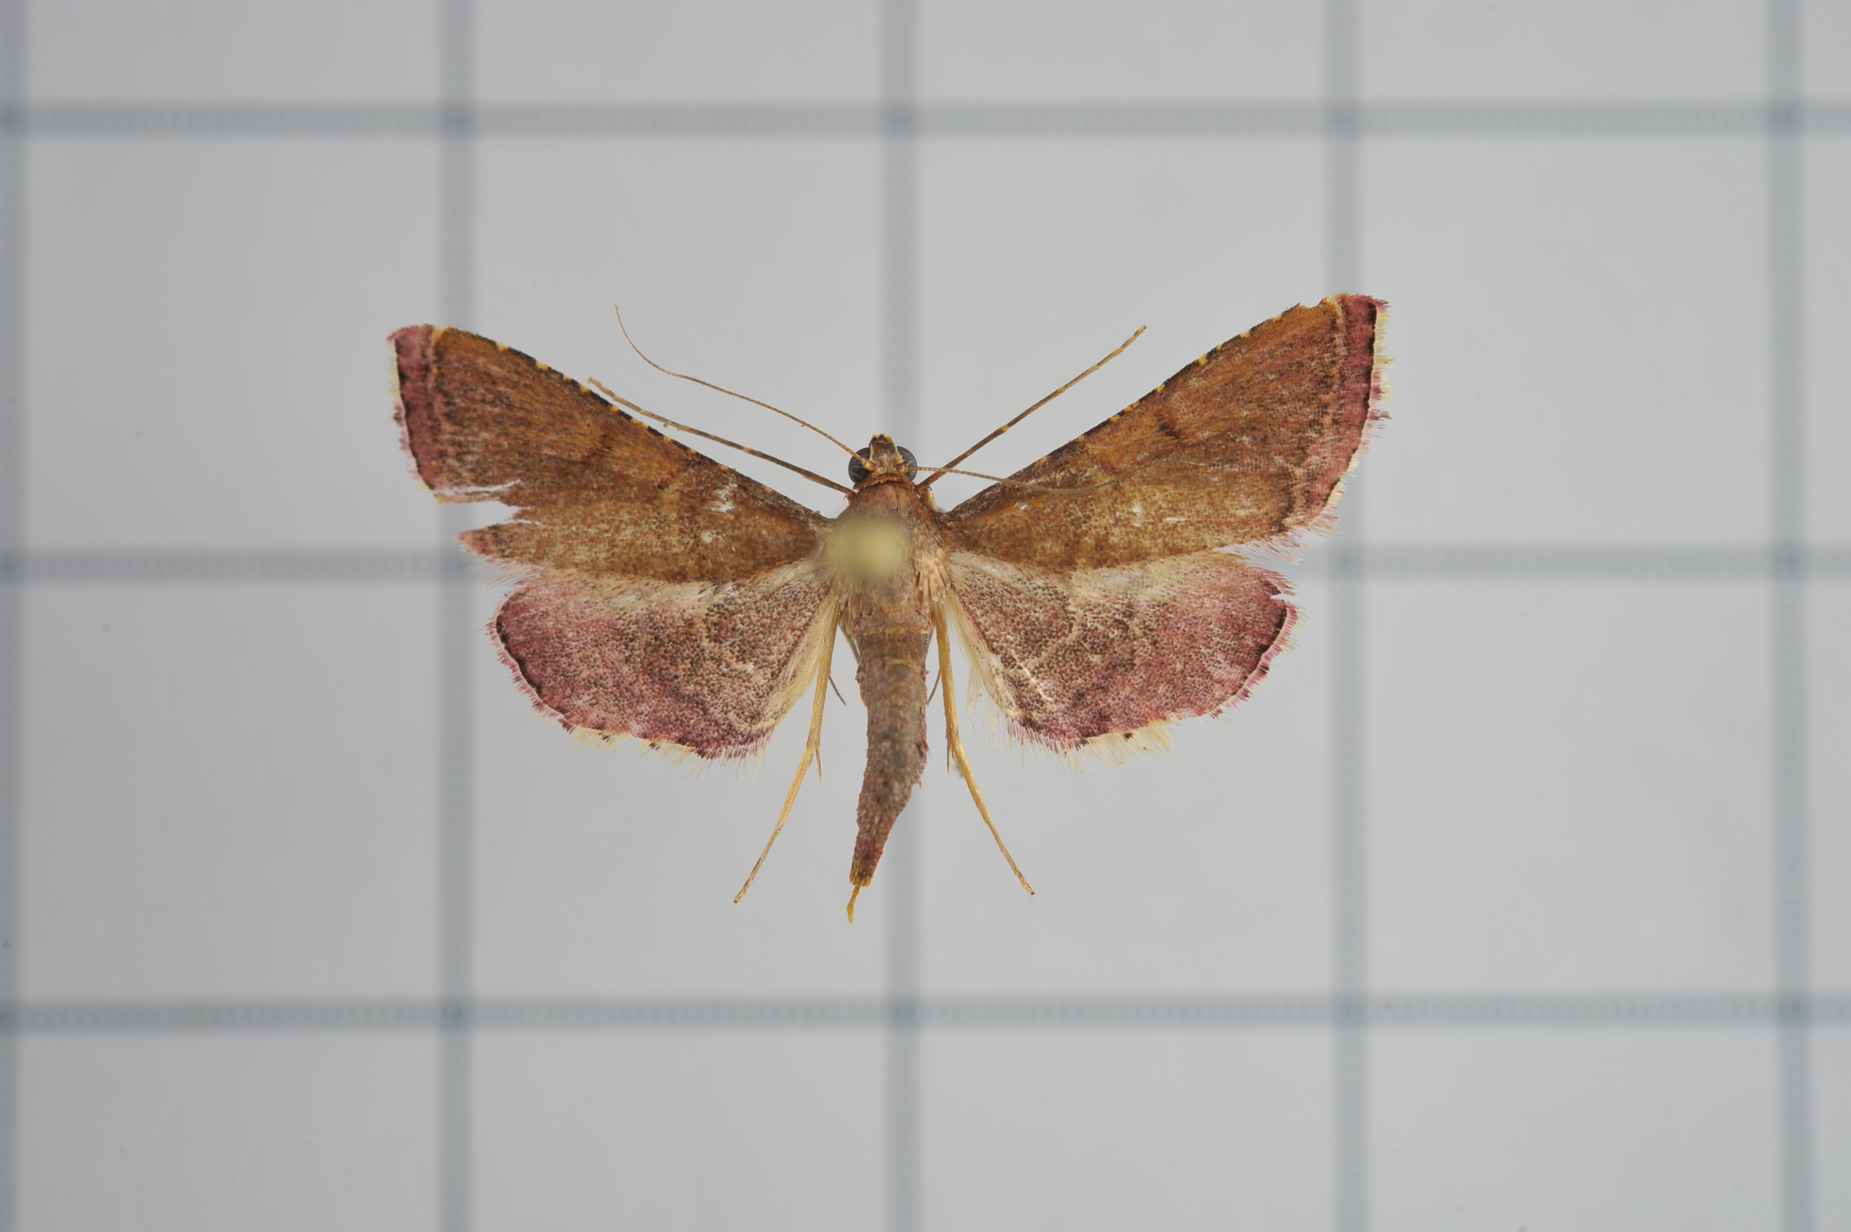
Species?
Endotricha olivacealis
